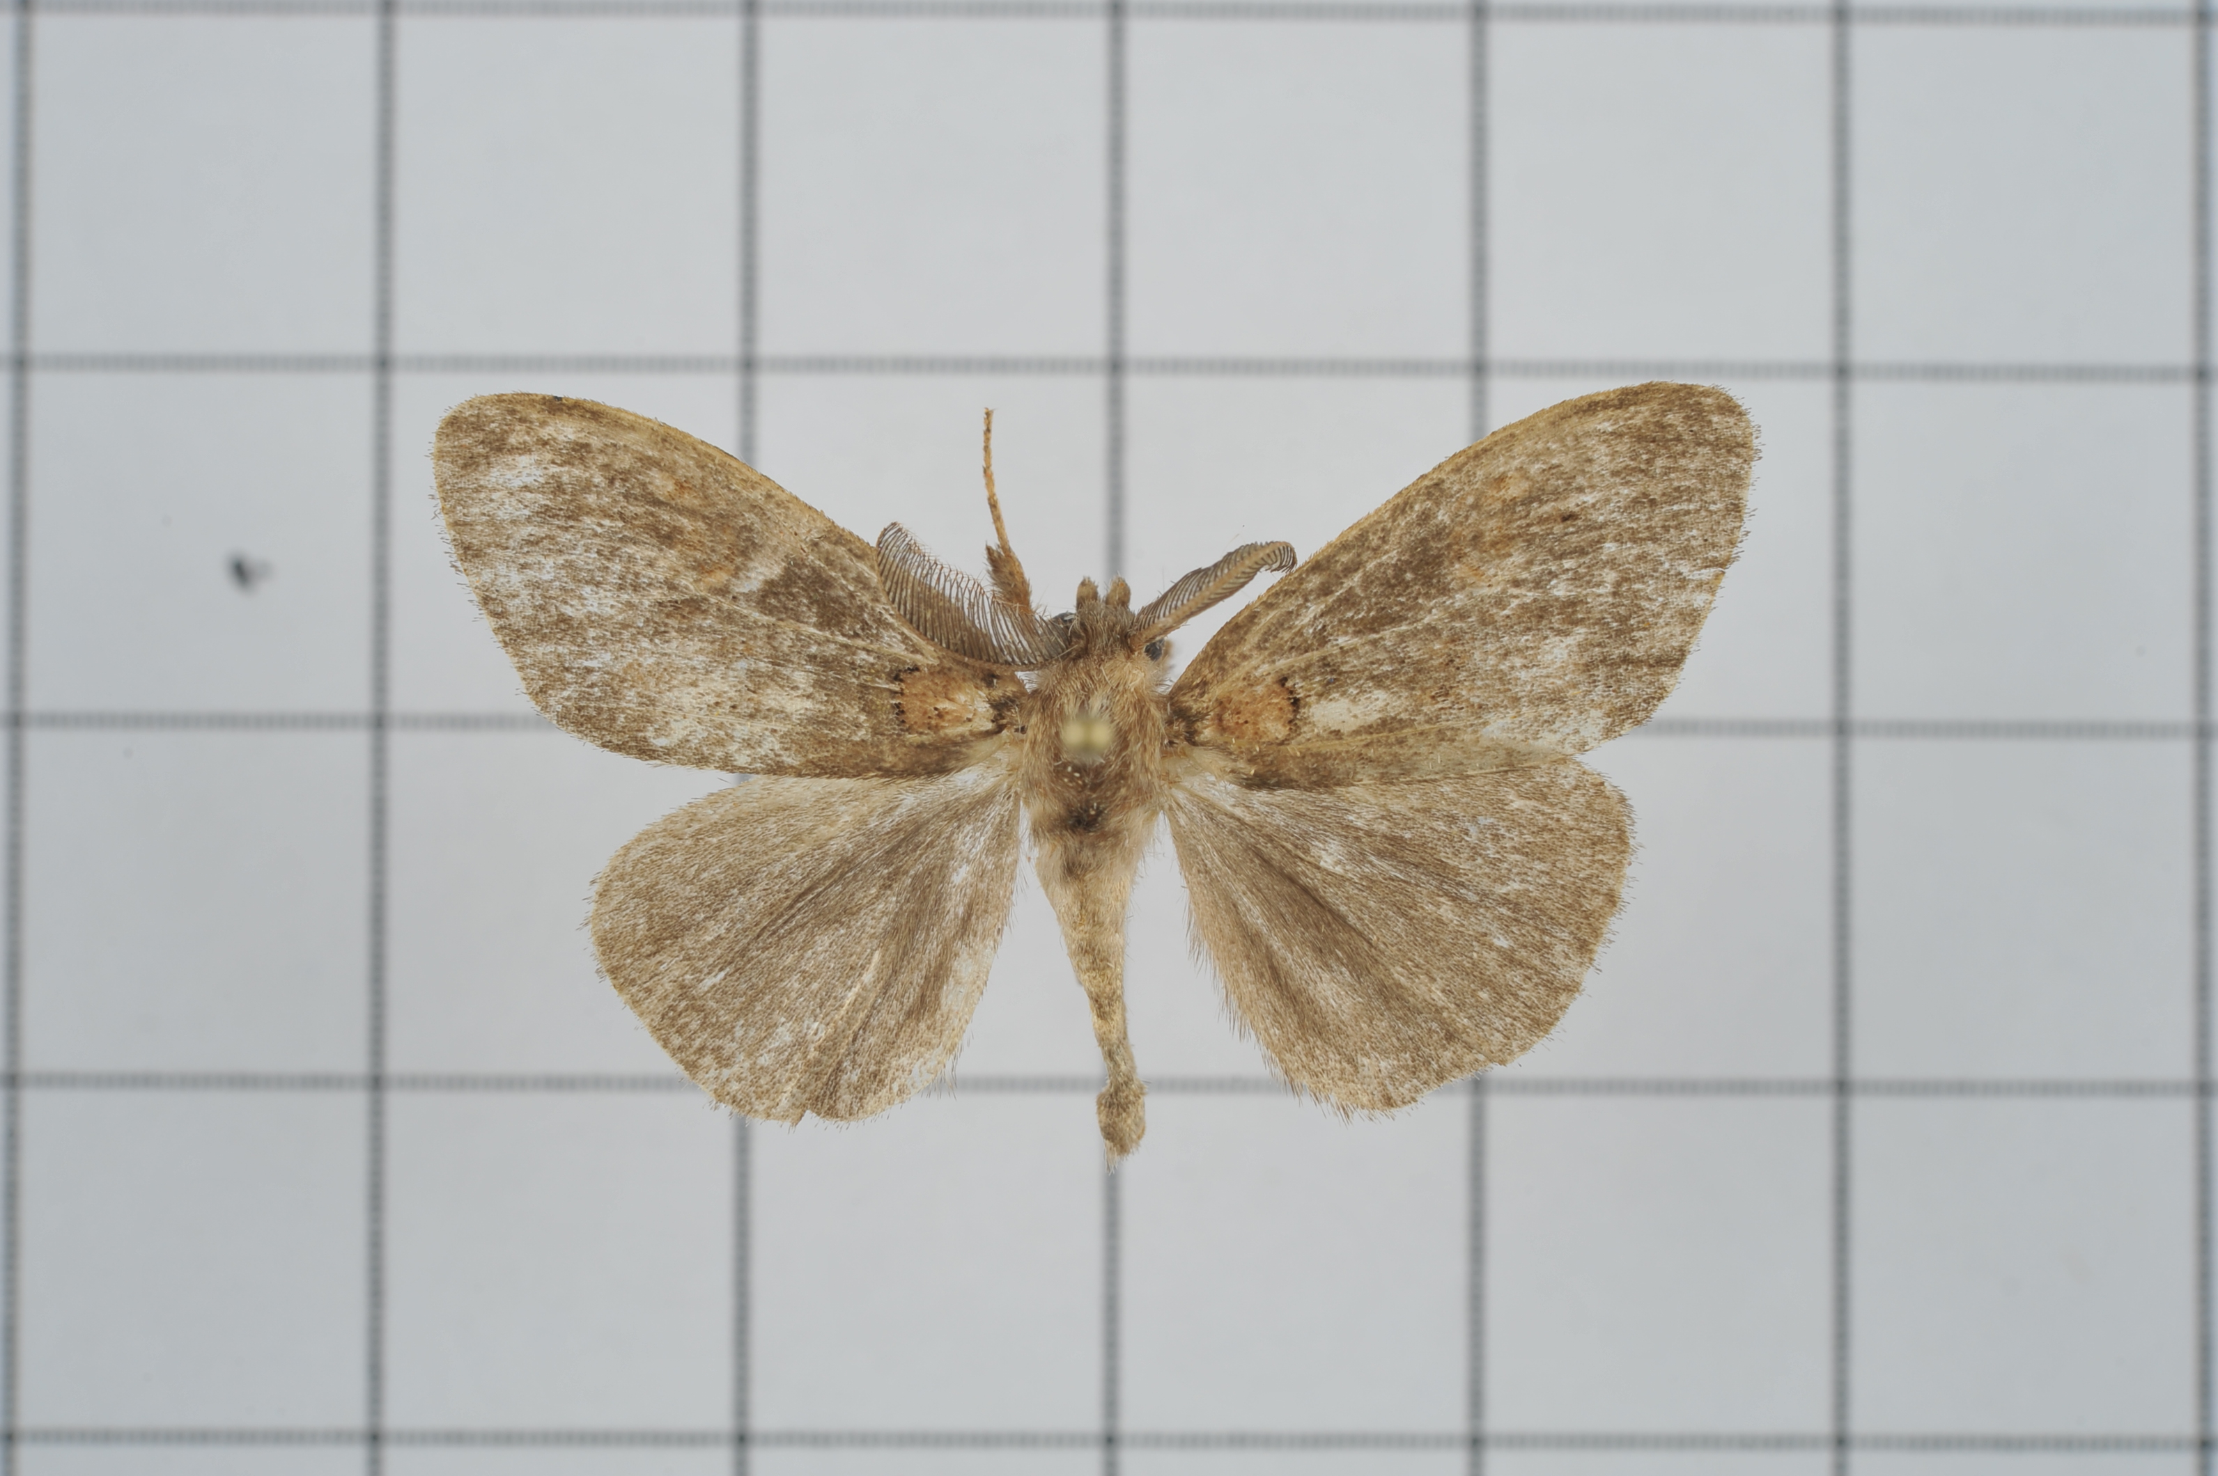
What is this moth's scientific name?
Olene dudgeoni
